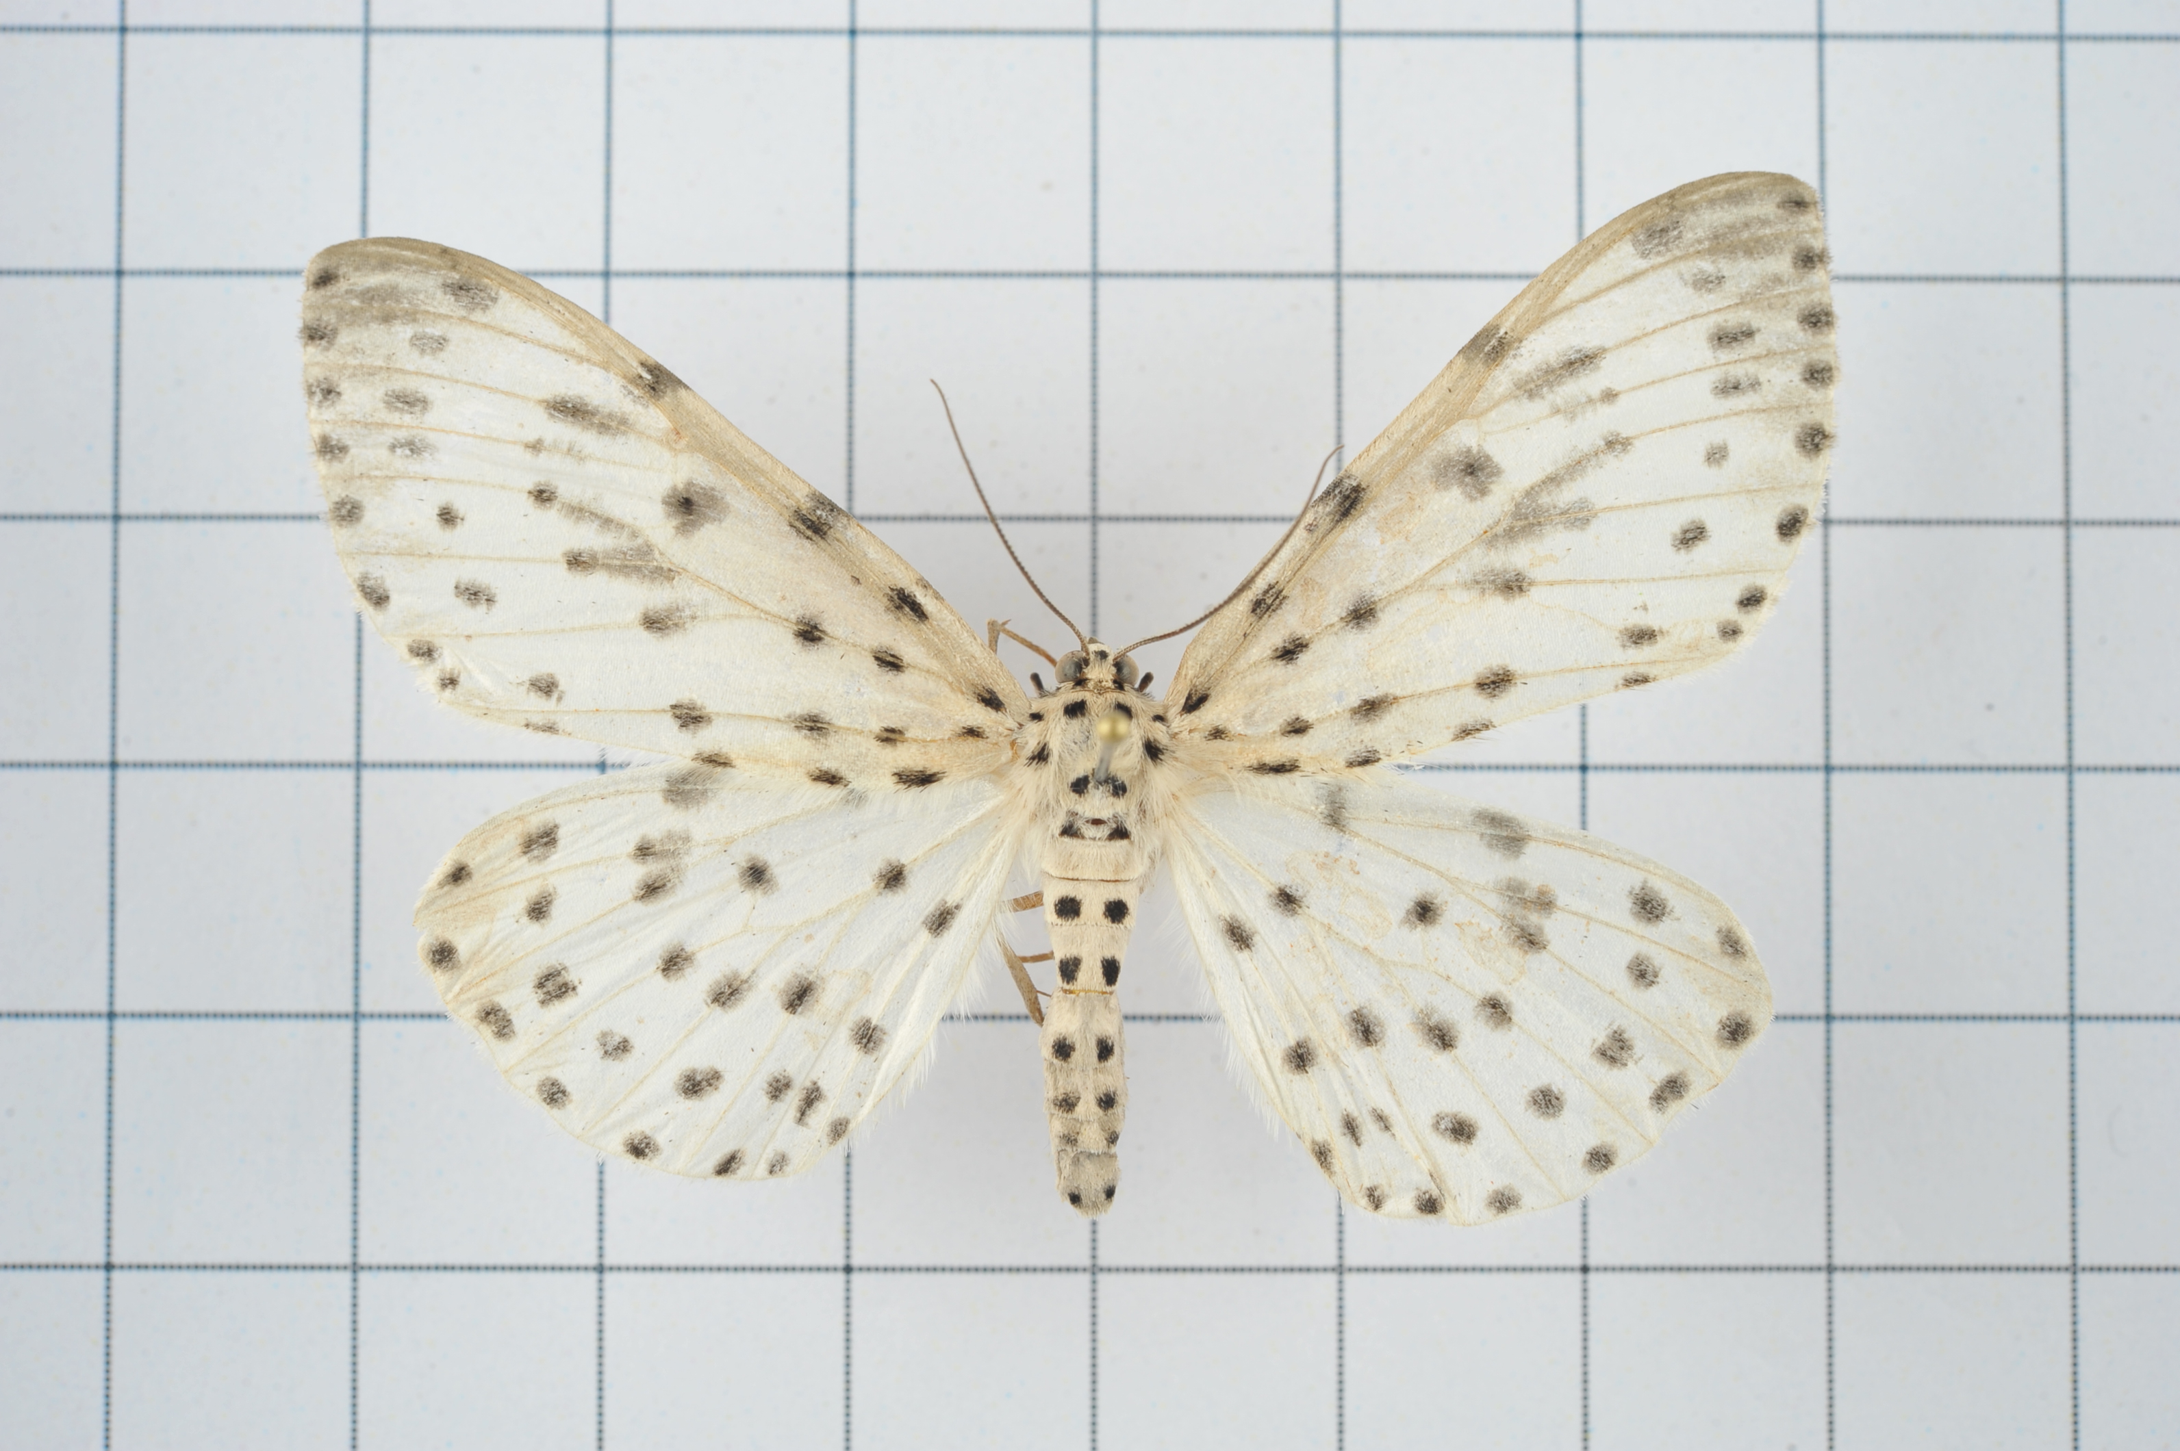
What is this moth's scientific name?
Antipercnia cordiforma
